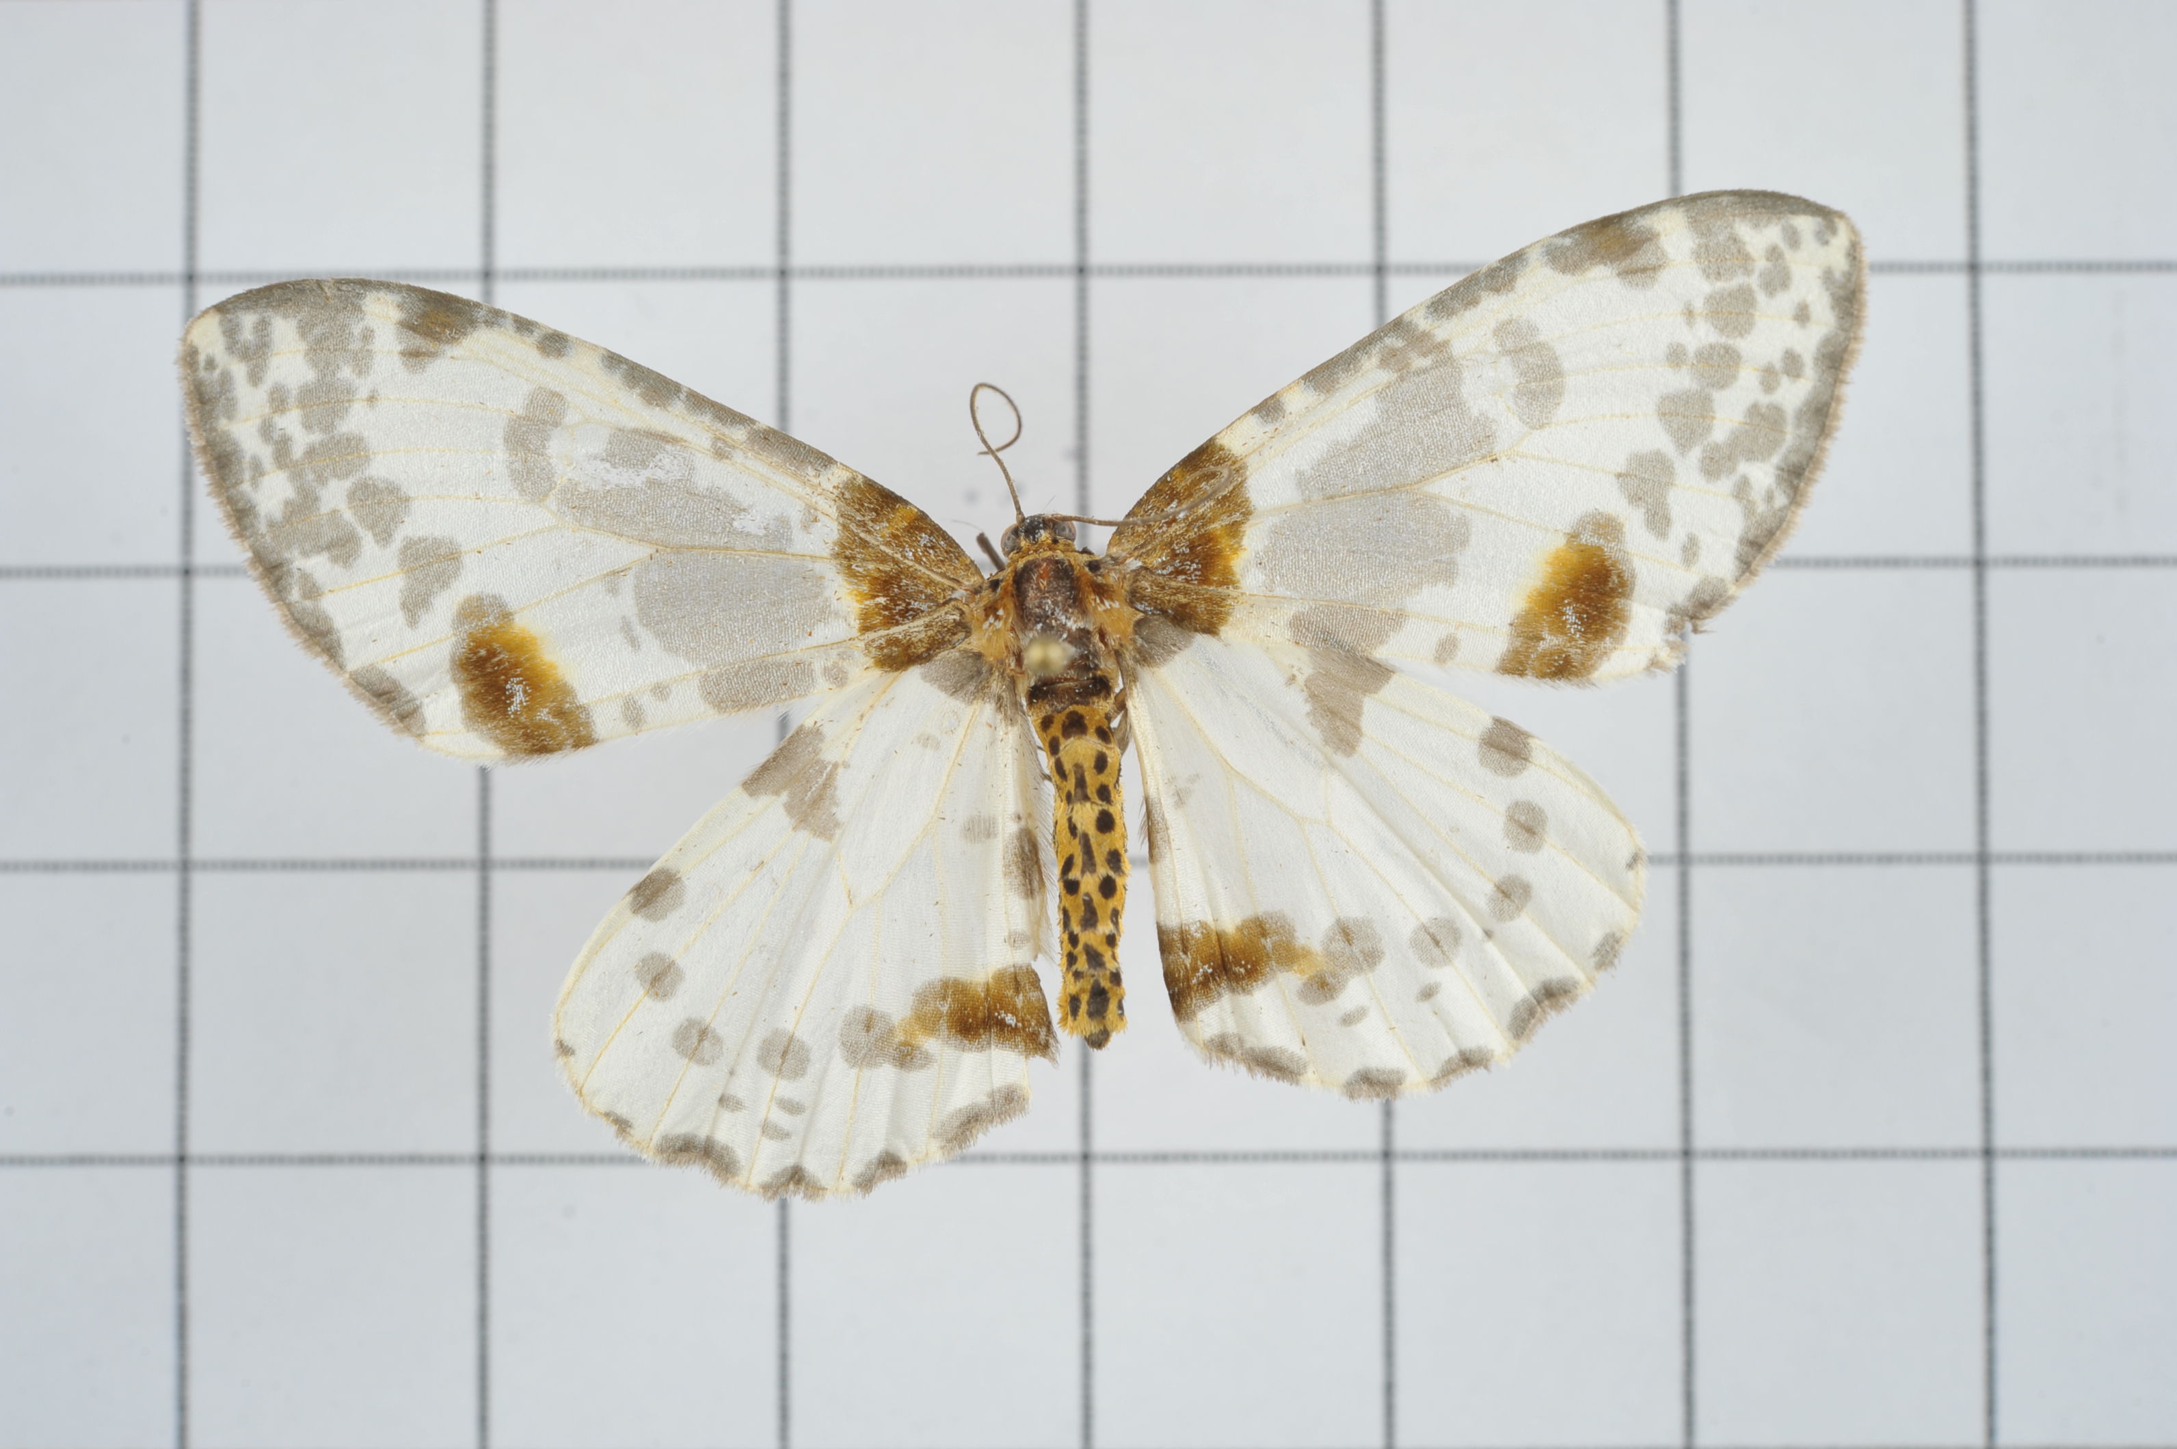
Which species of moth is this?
Abraxas adilluminata
